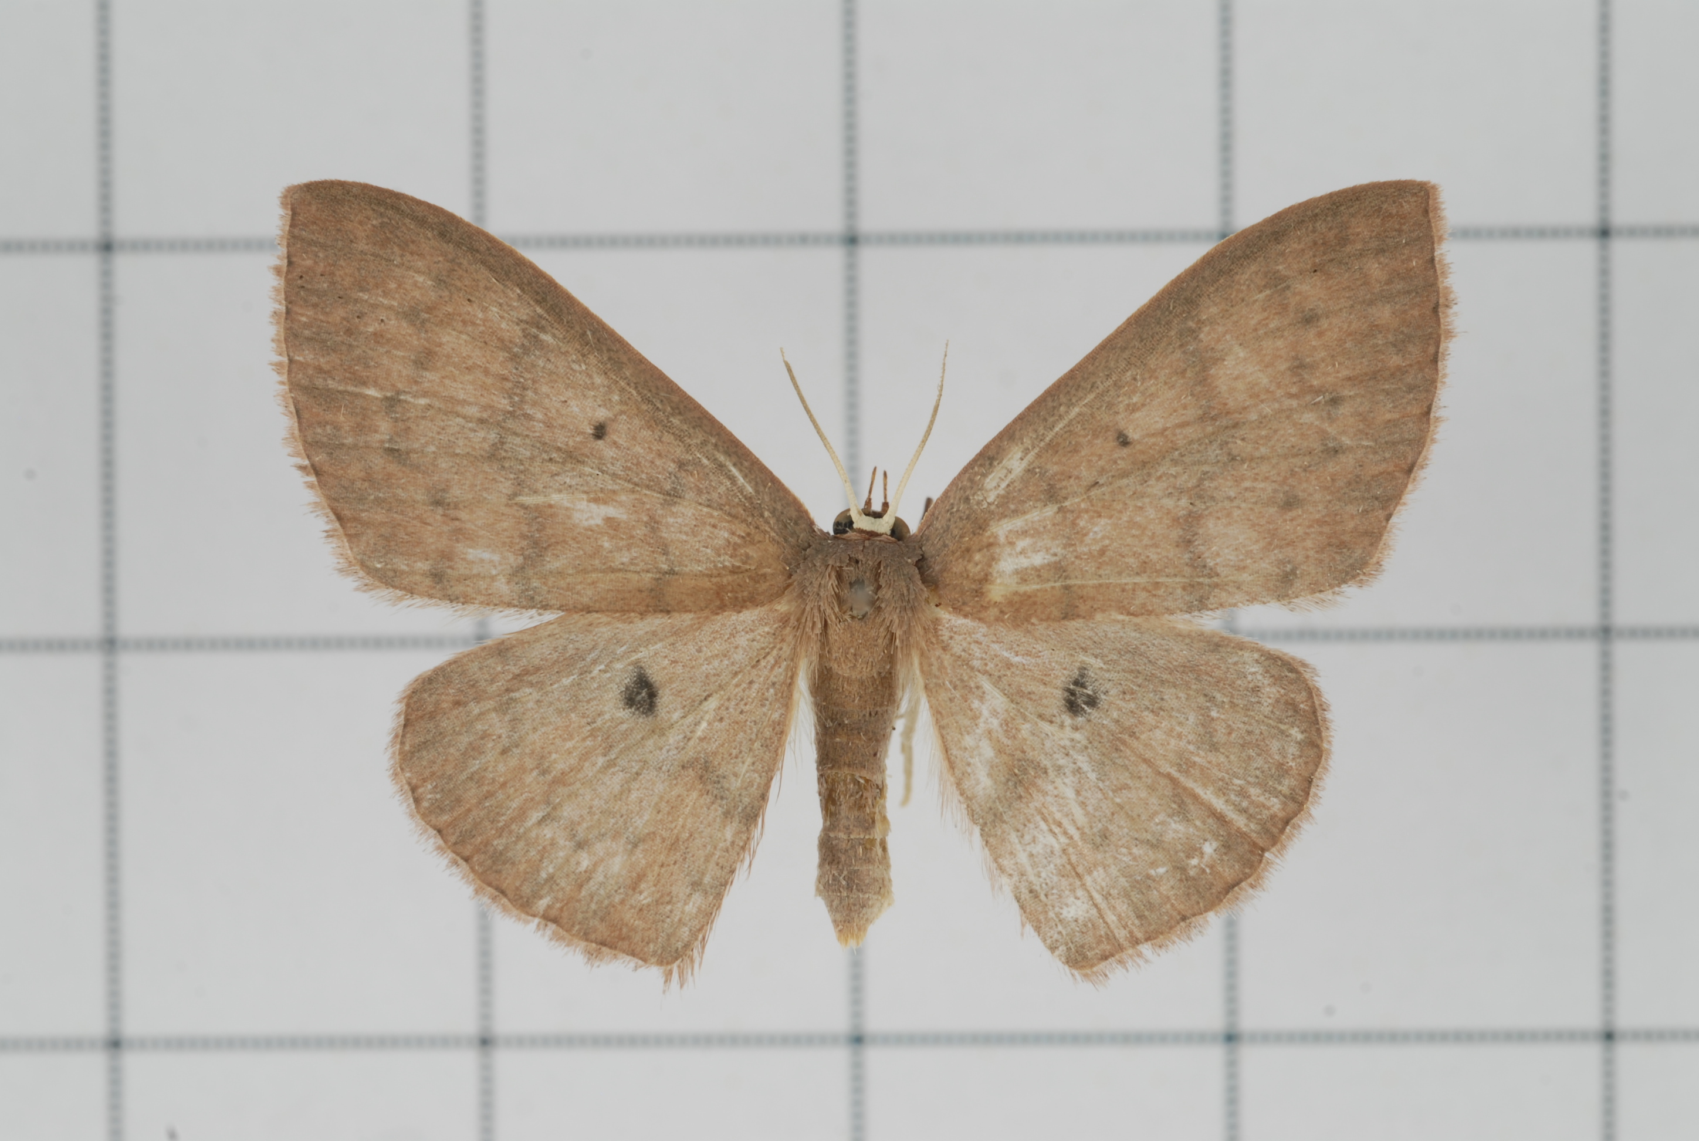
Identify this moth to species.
Organopoda carnearia carnearia
